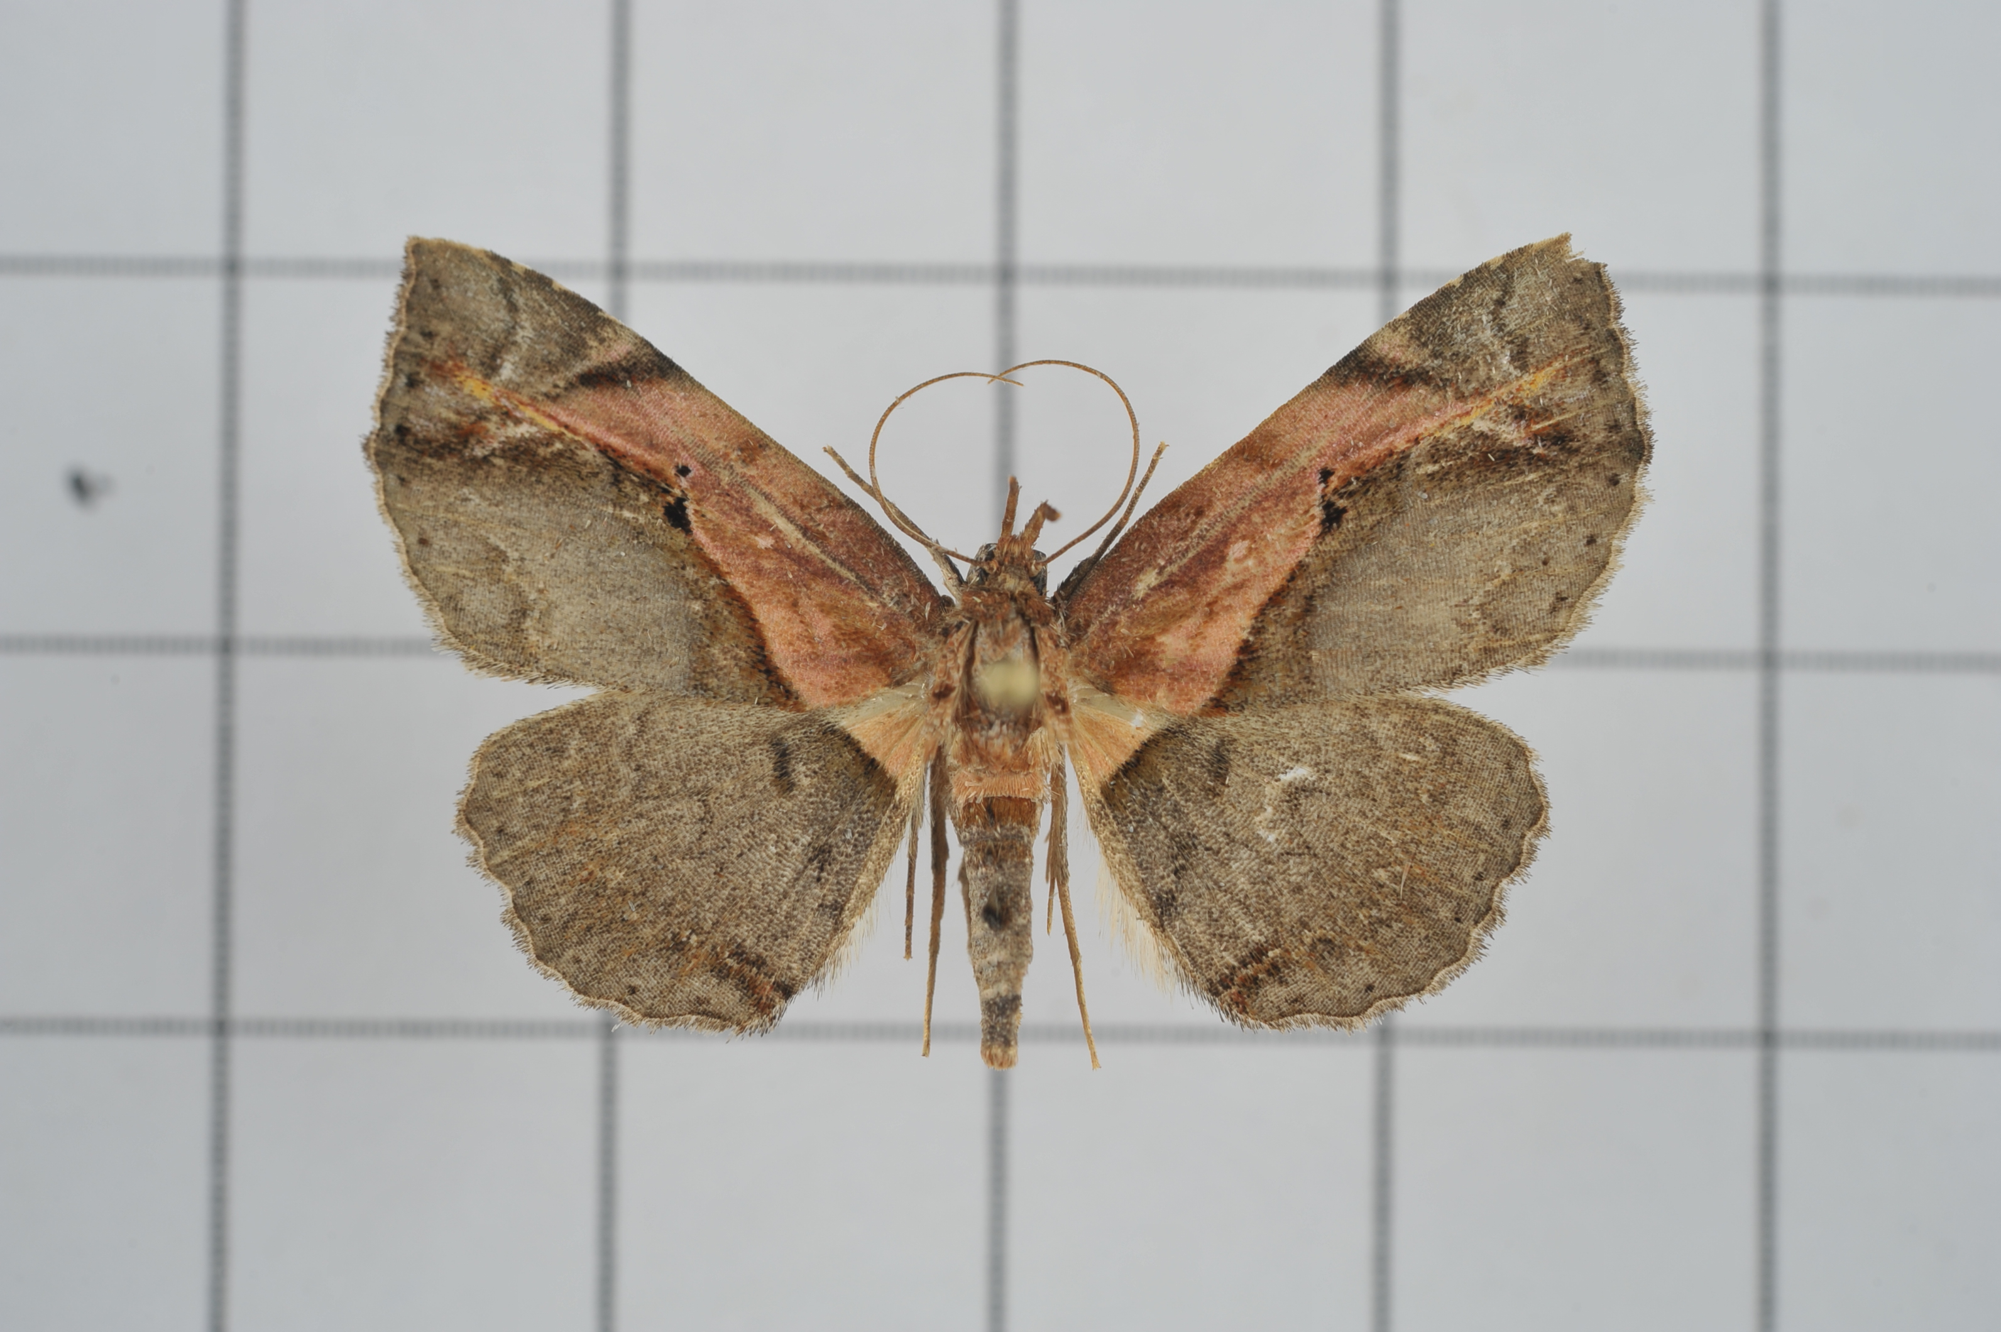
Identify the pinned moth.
Lophoruza pulcherrima
